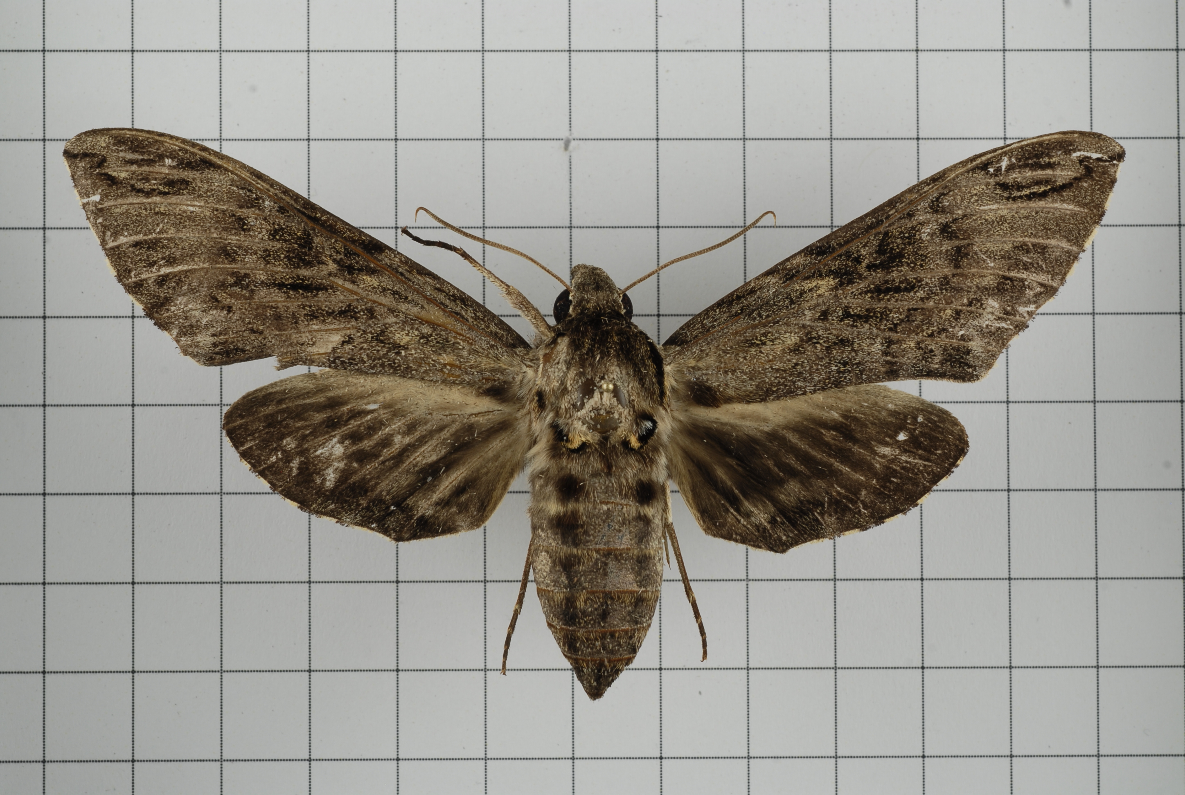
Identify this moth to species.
Psilogramma menephron
